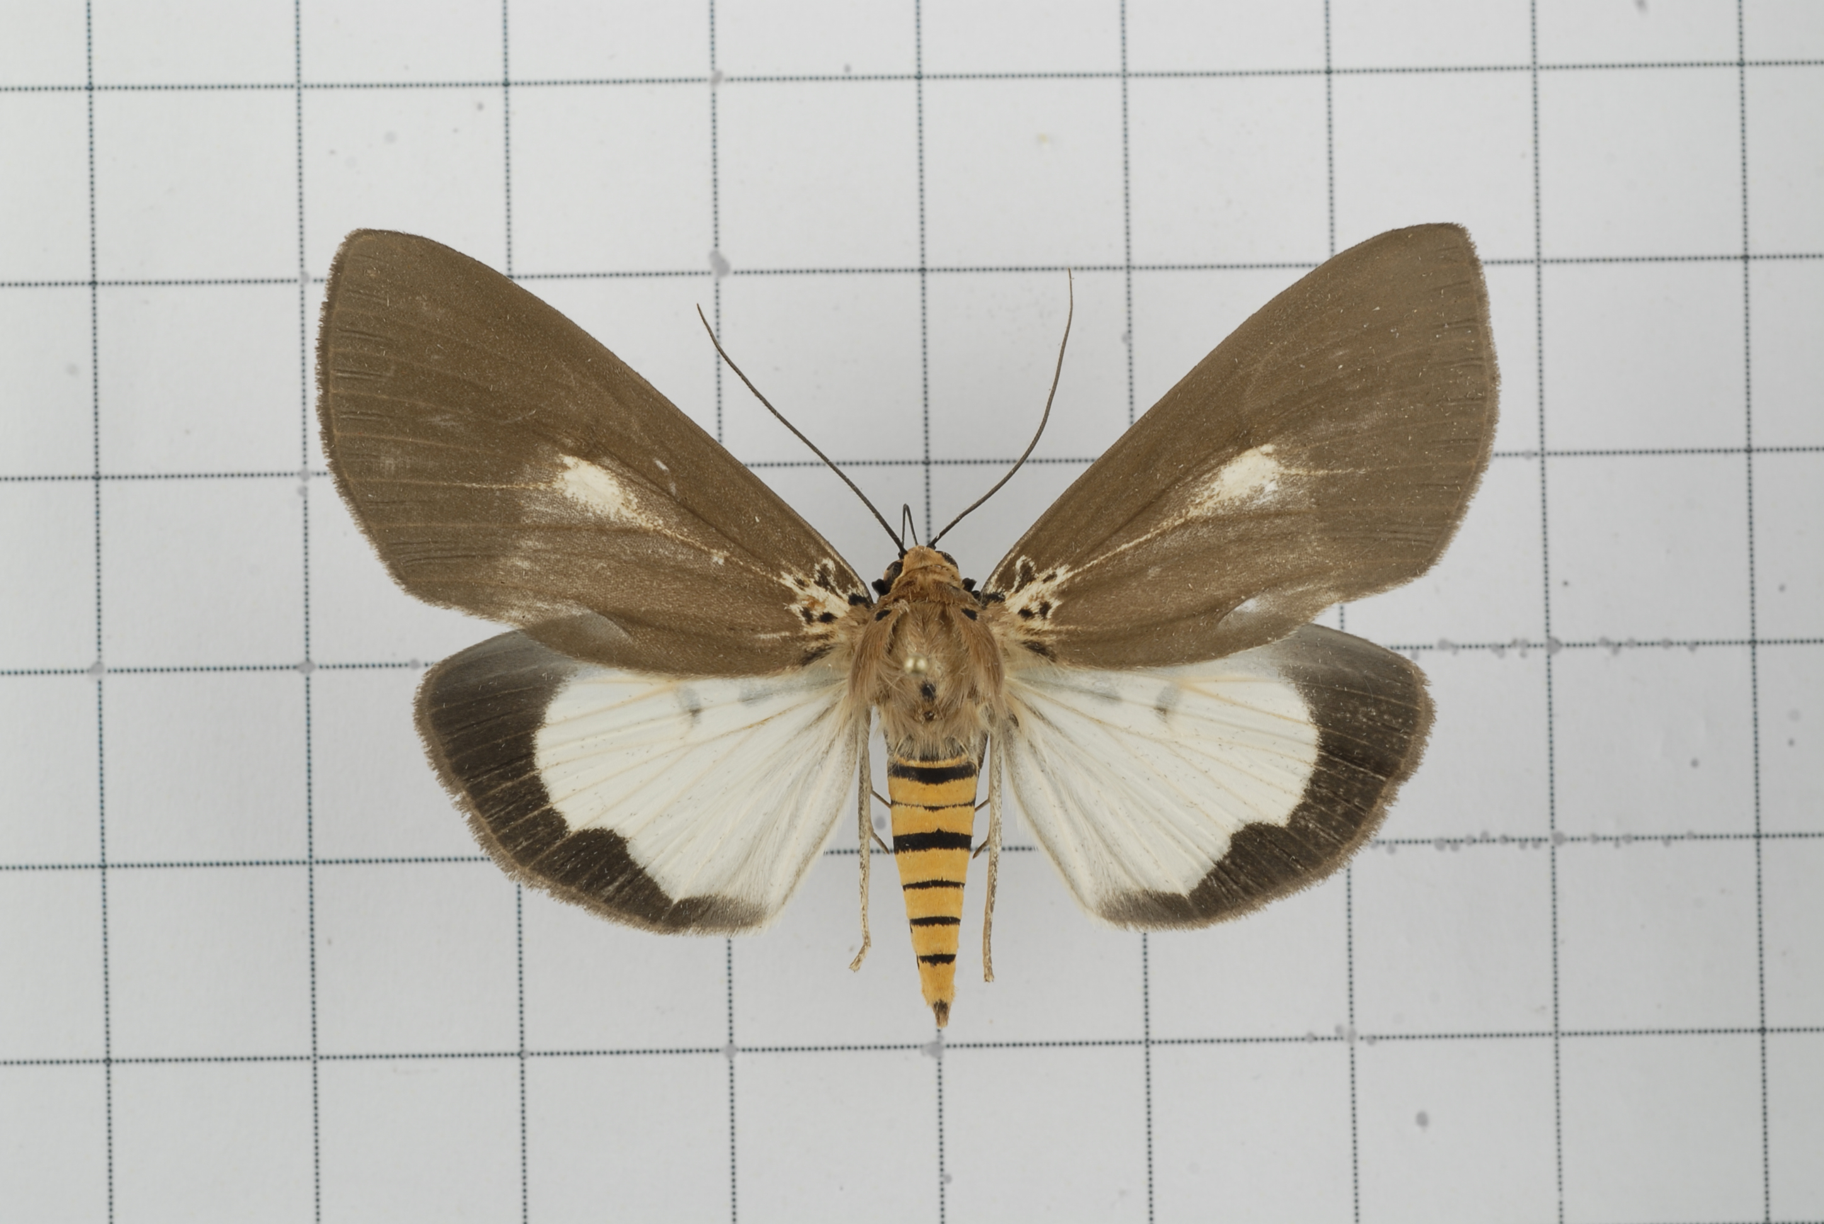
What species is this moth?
Asota heliconia zebrina
